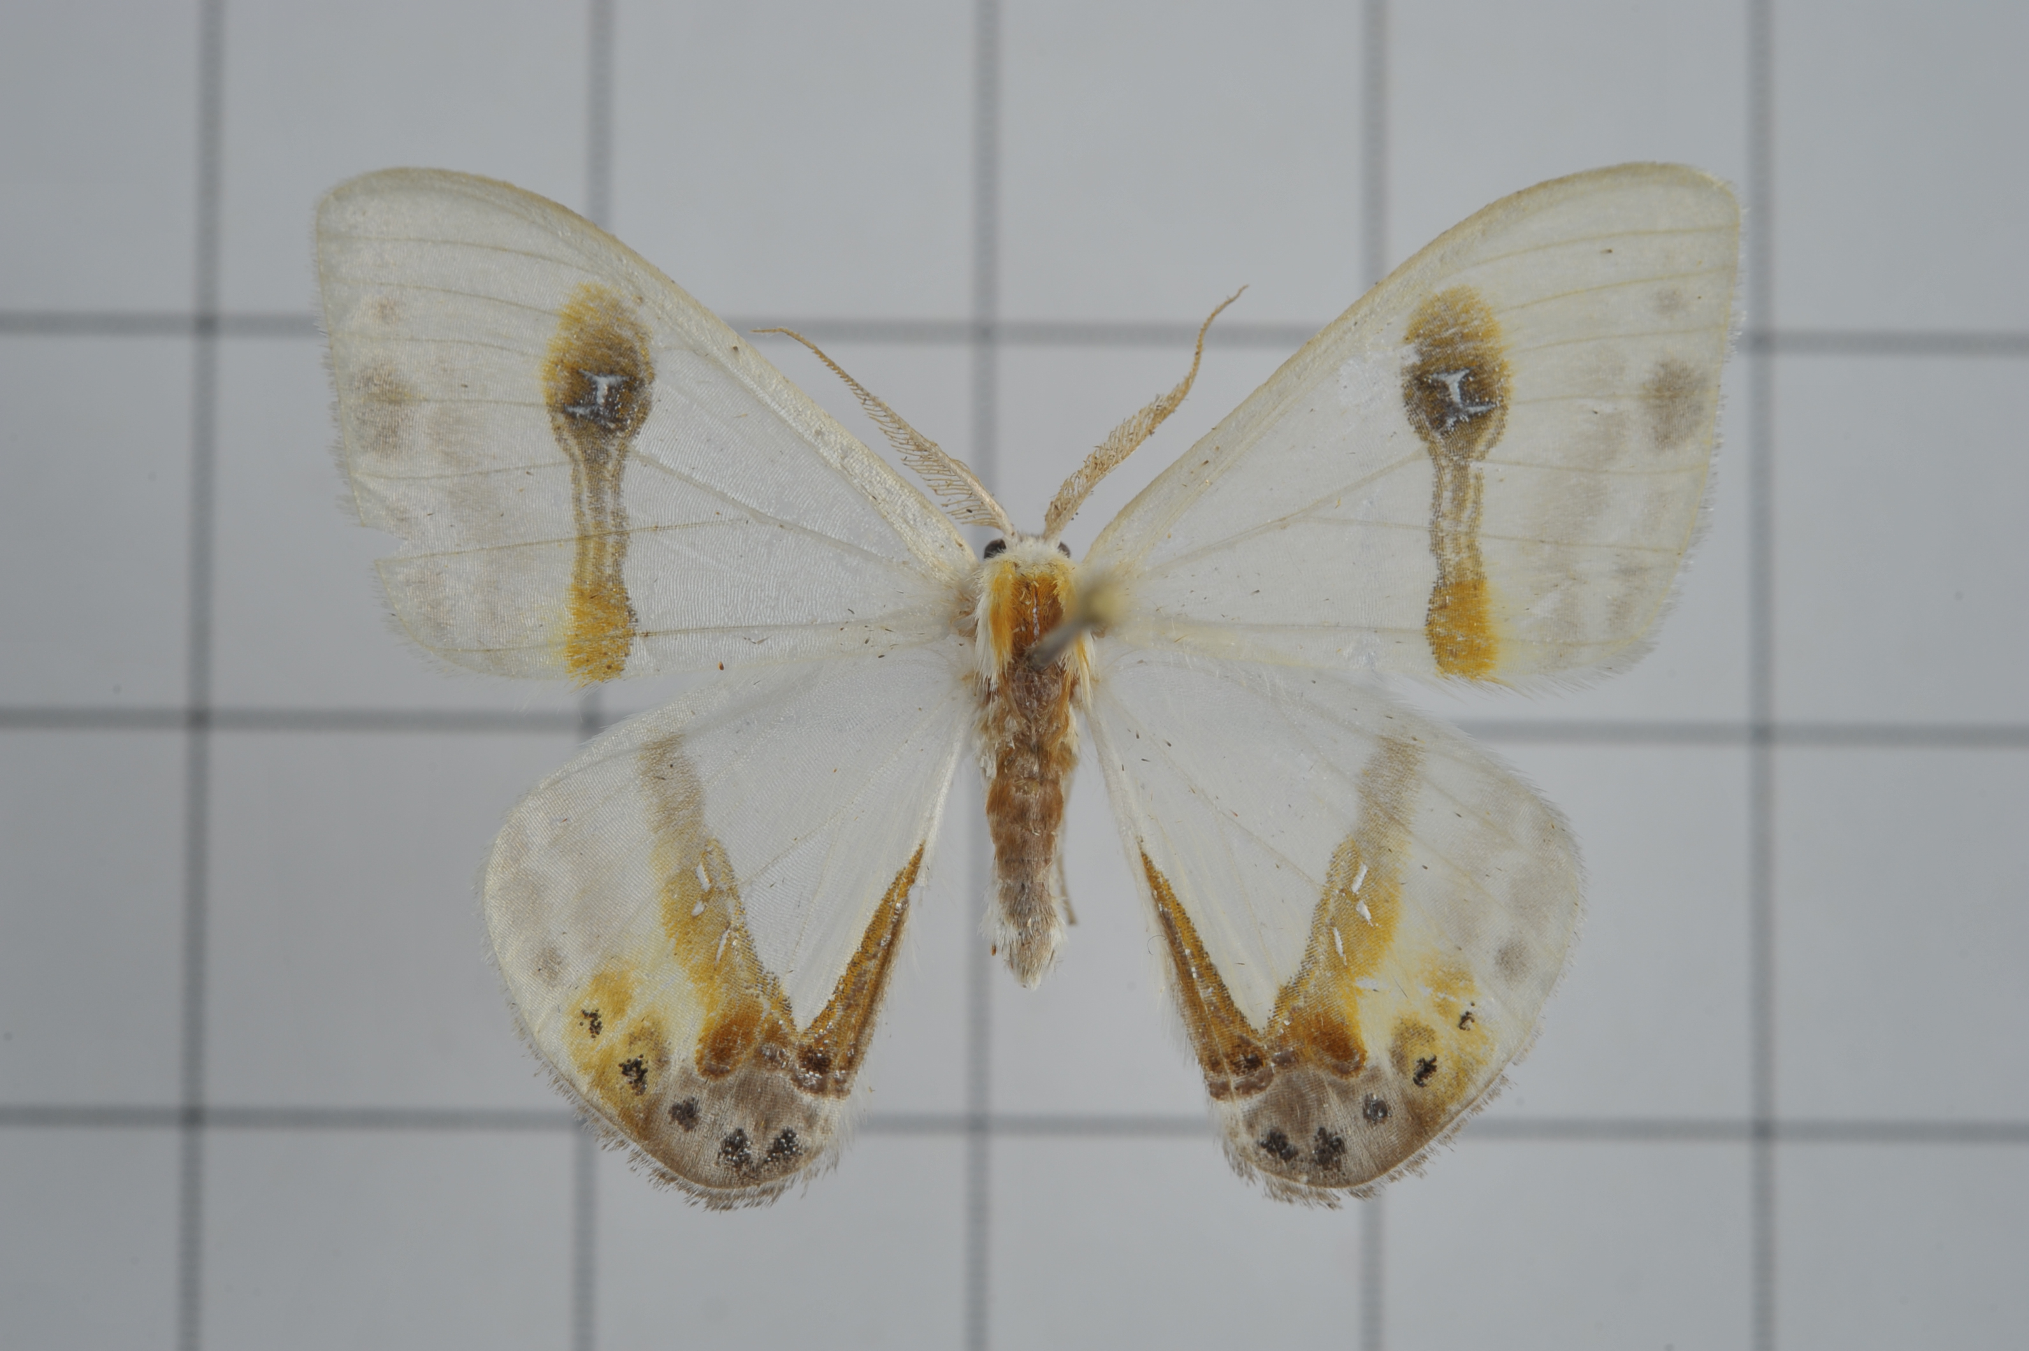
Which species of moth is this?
Macrocilix mysticata flavotincta
